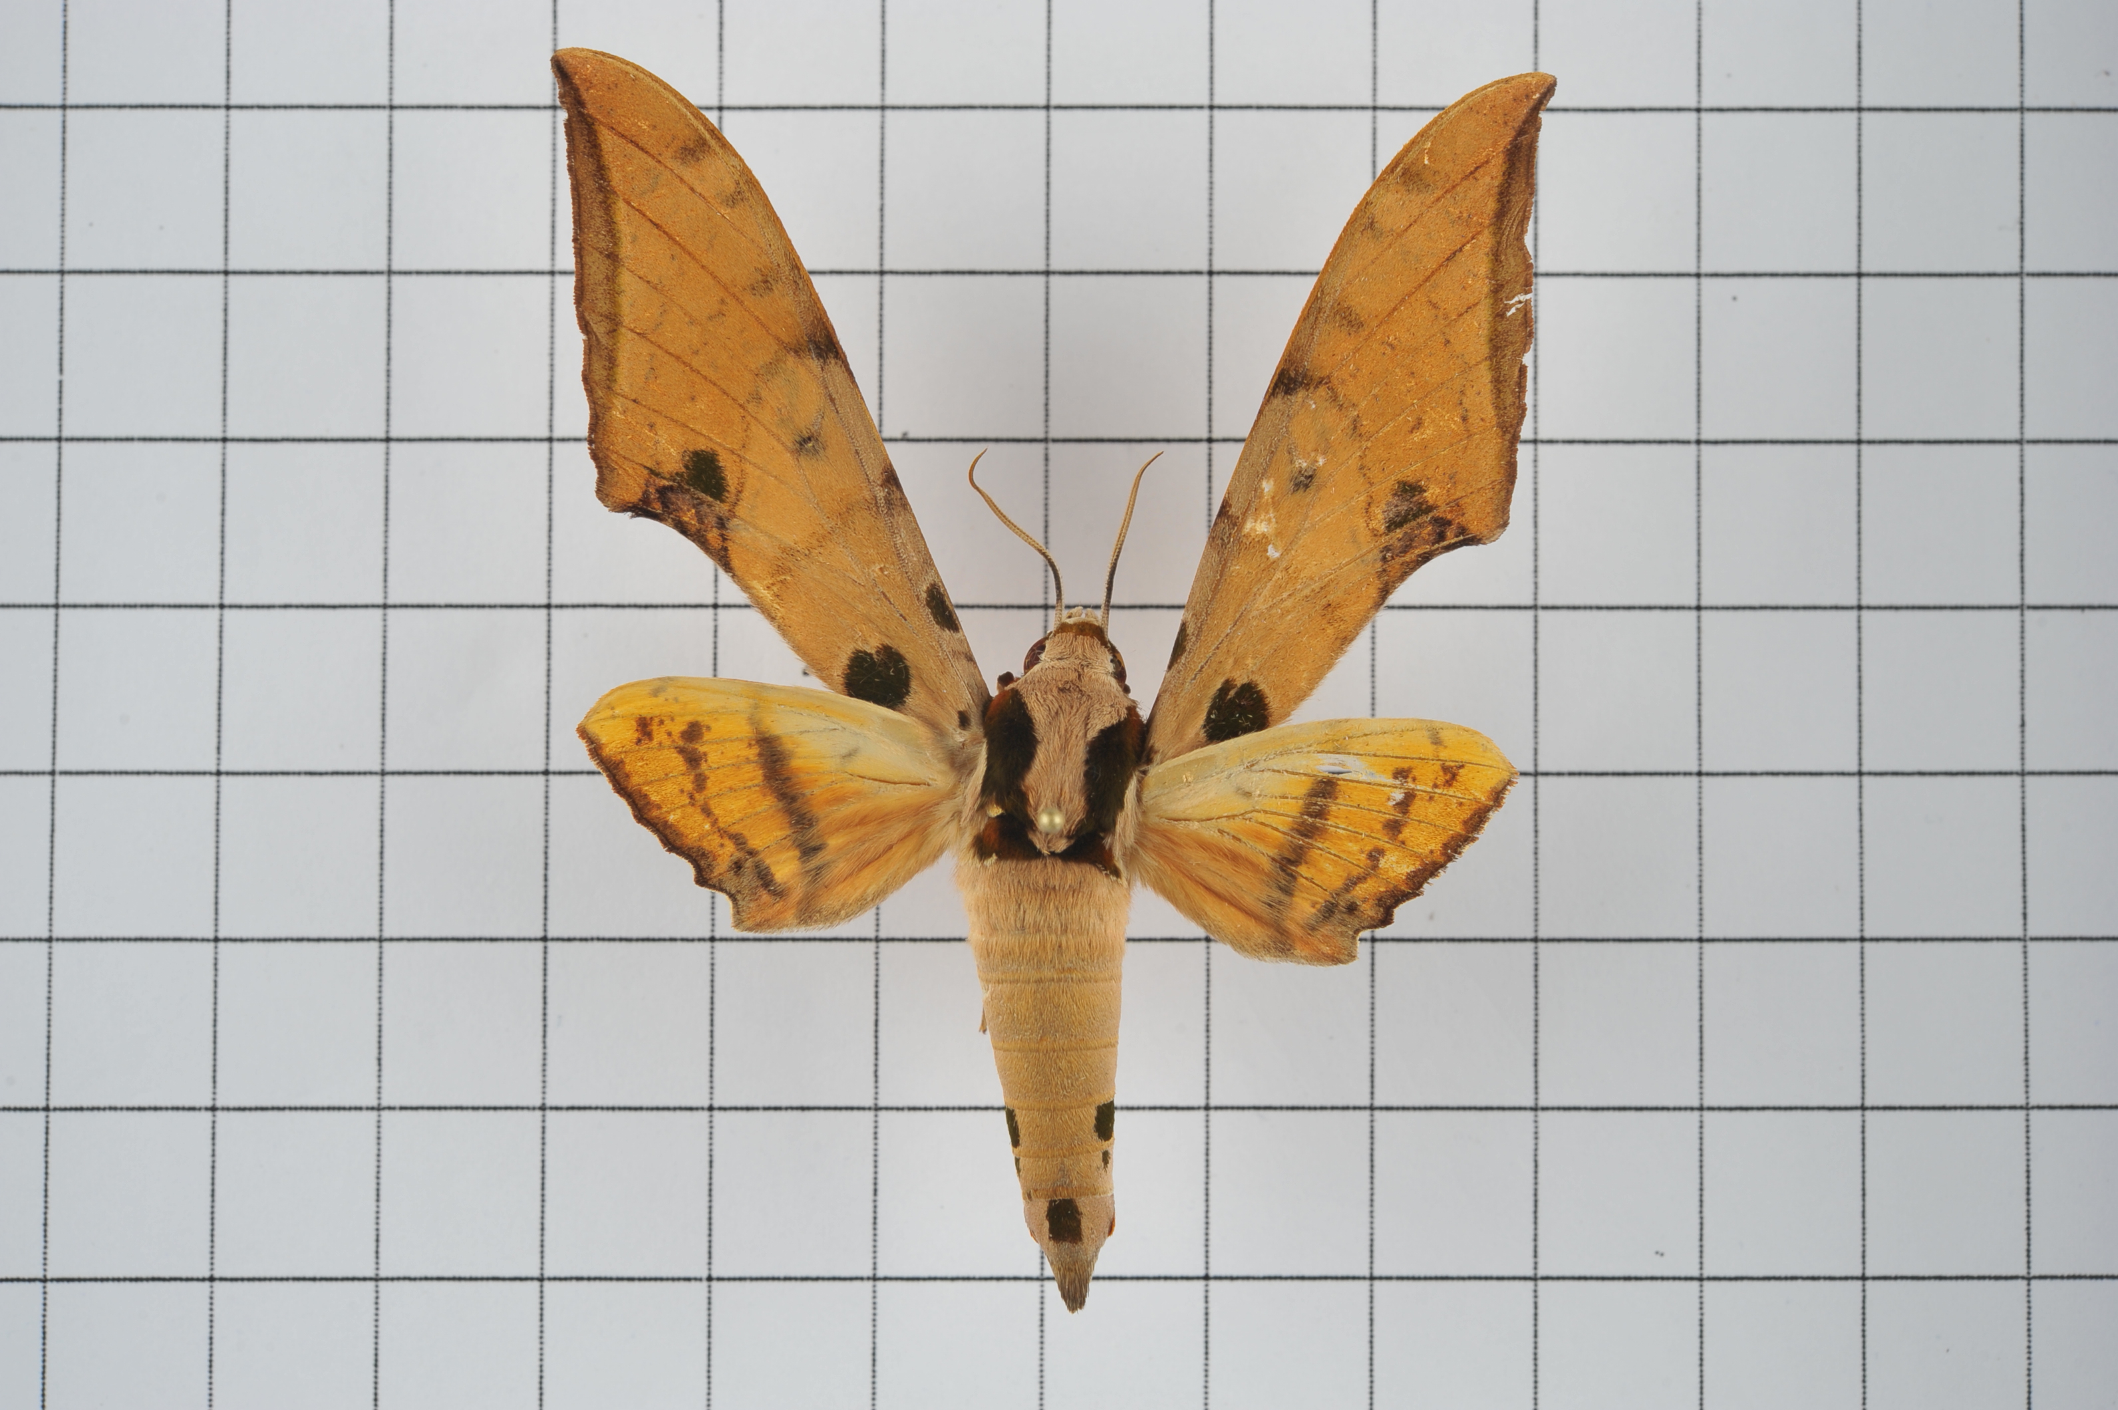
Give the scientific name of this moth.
Ambulyx ochracea ochracea
